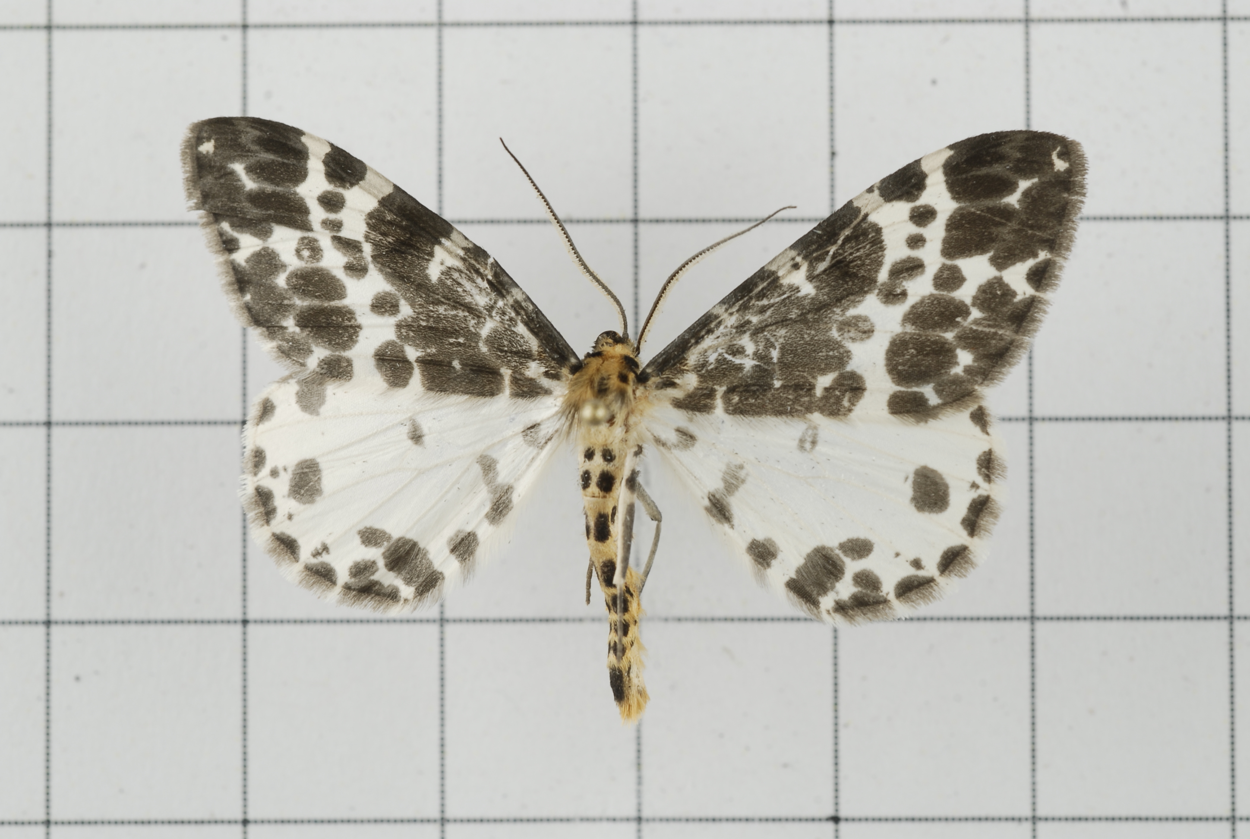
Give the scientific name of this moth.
Dilophodes elegans khasiana
